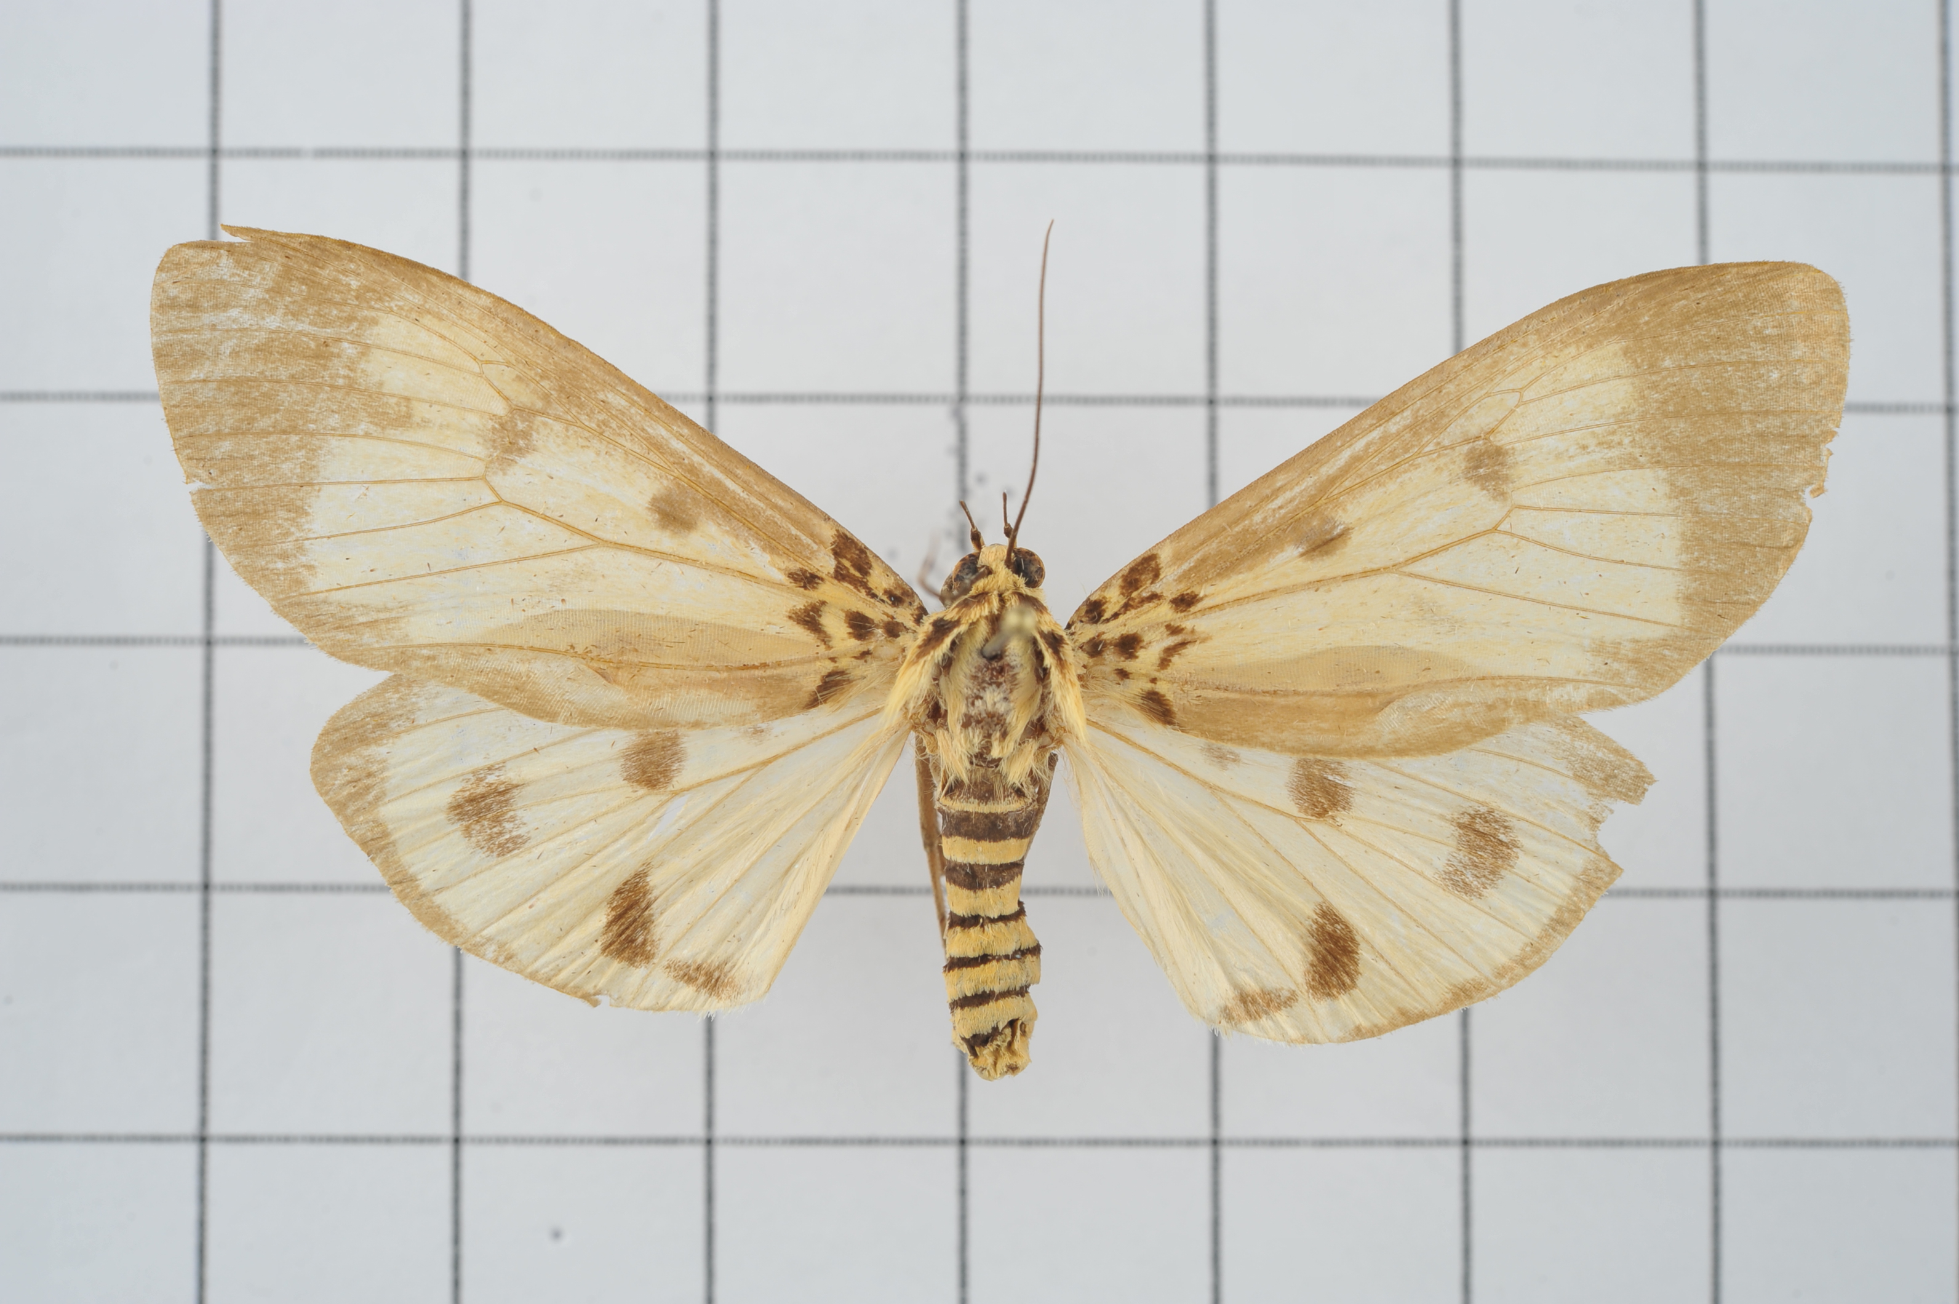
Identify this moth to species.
Asota plana lacteata
